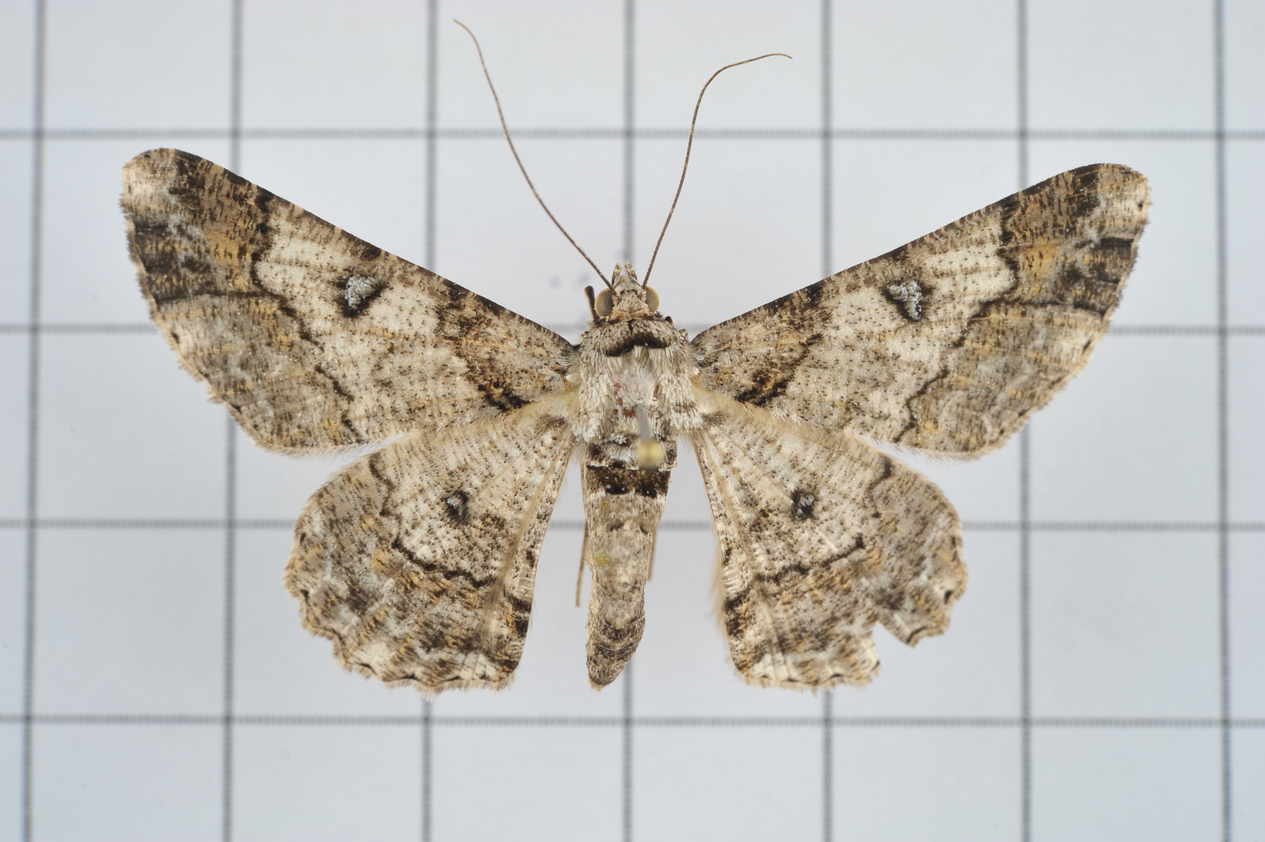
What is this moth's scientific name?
Cleora fraterna
